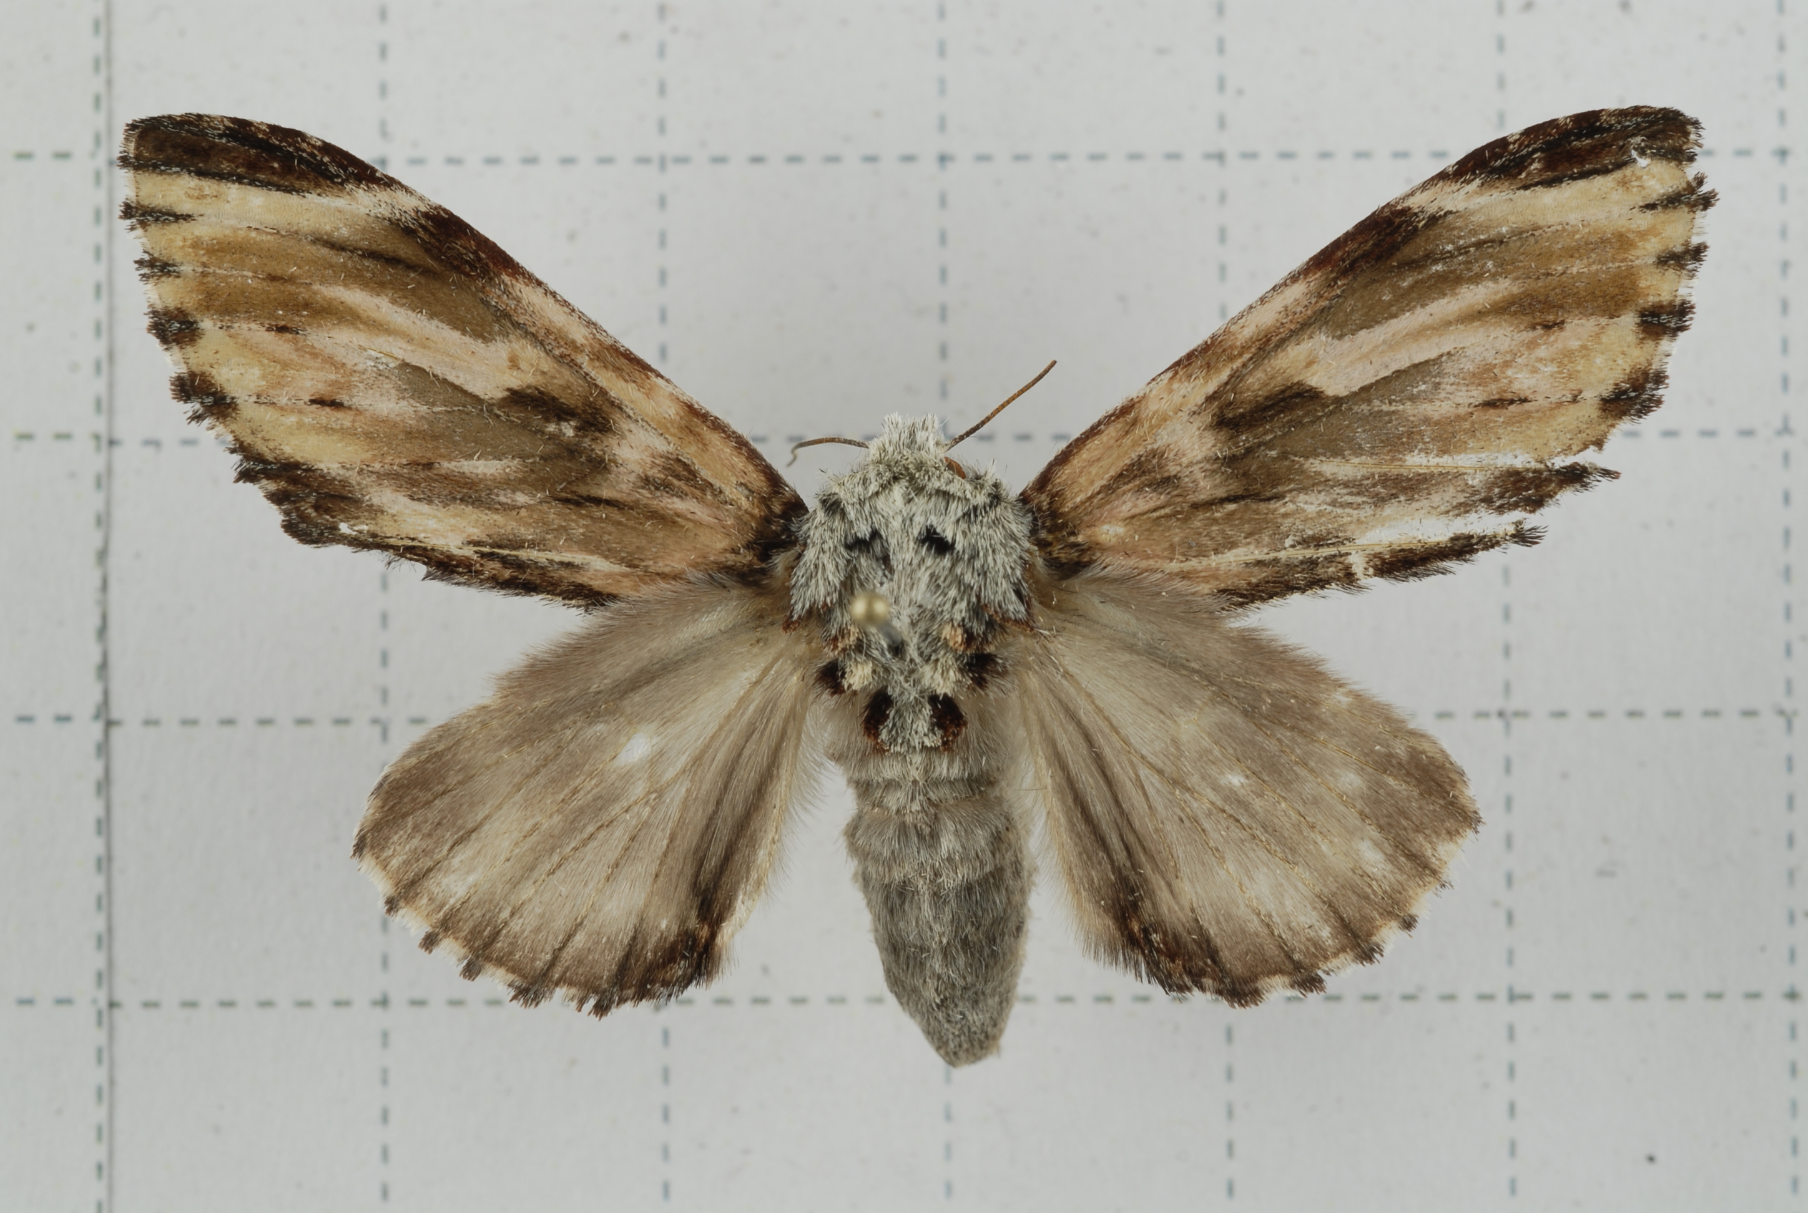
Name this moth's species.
Neopheosia fasciata fasciata
